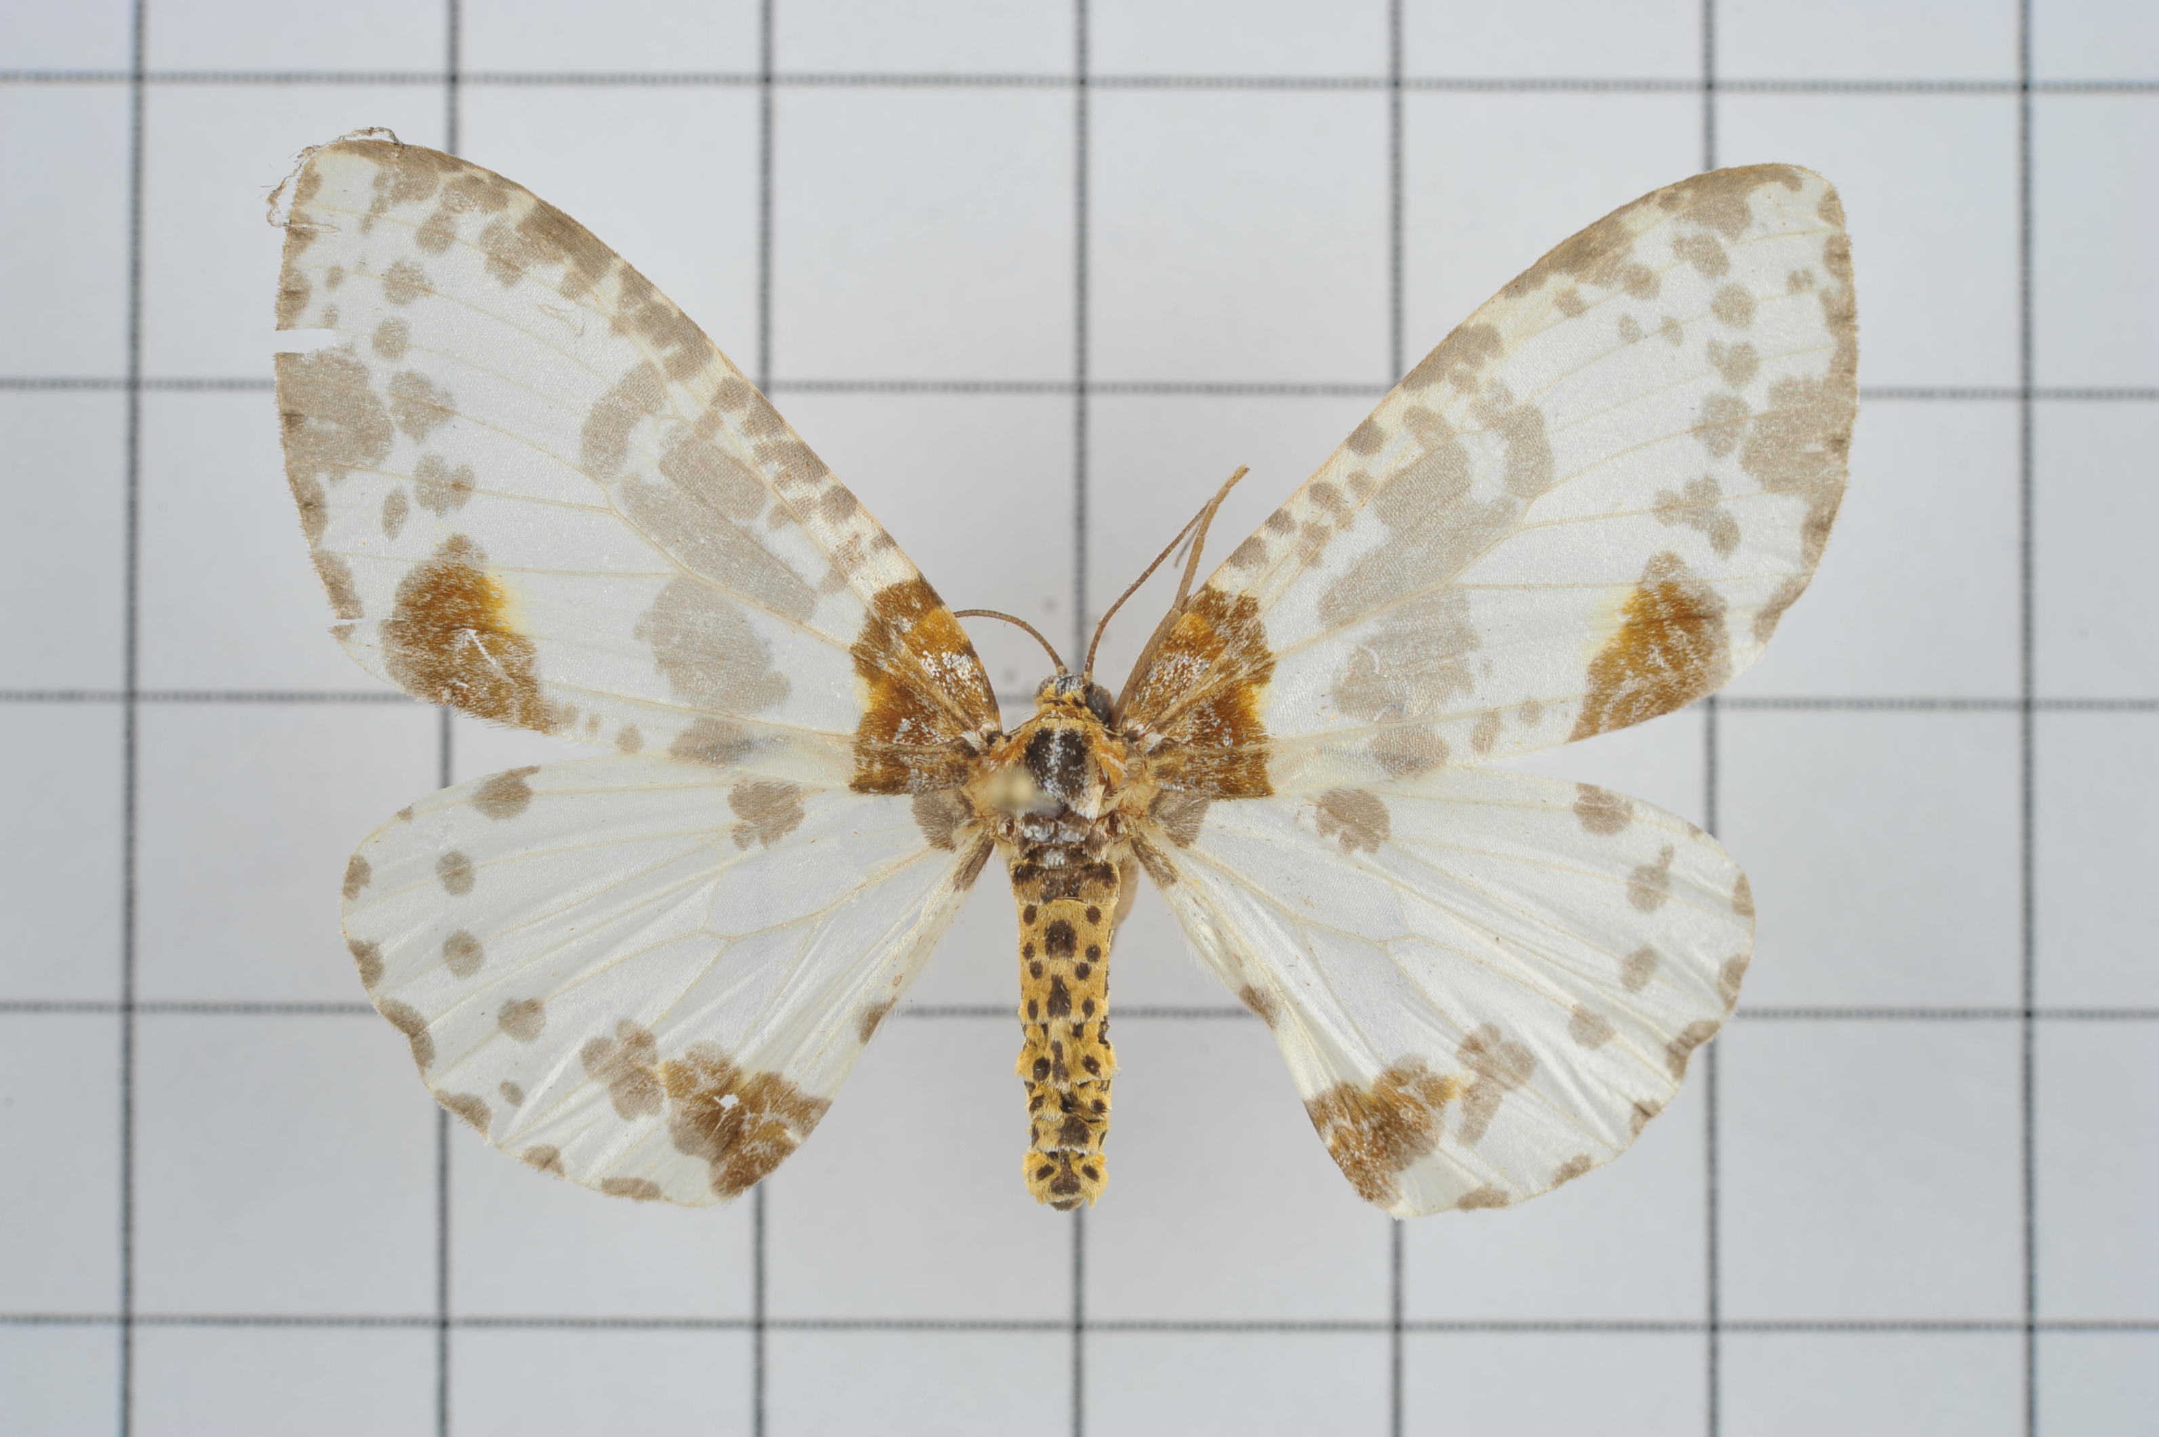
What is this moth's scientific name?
Abraxas adilluminata
